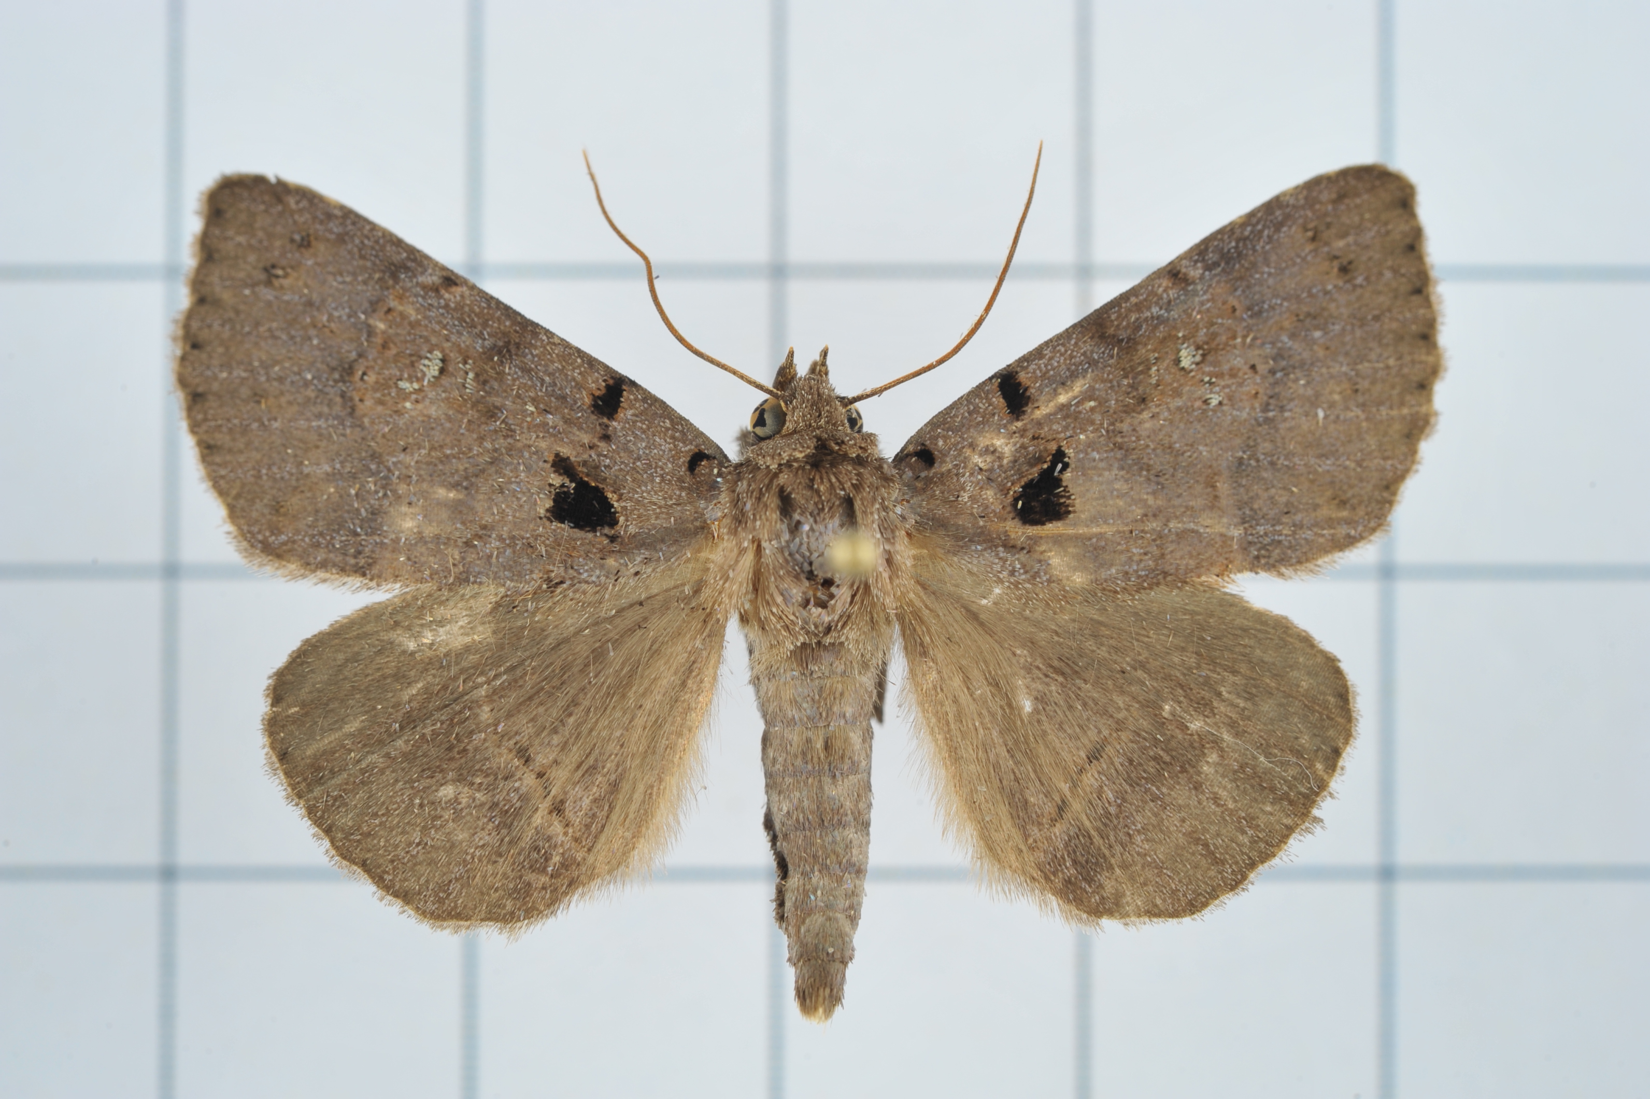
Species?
Avatha bipartita
